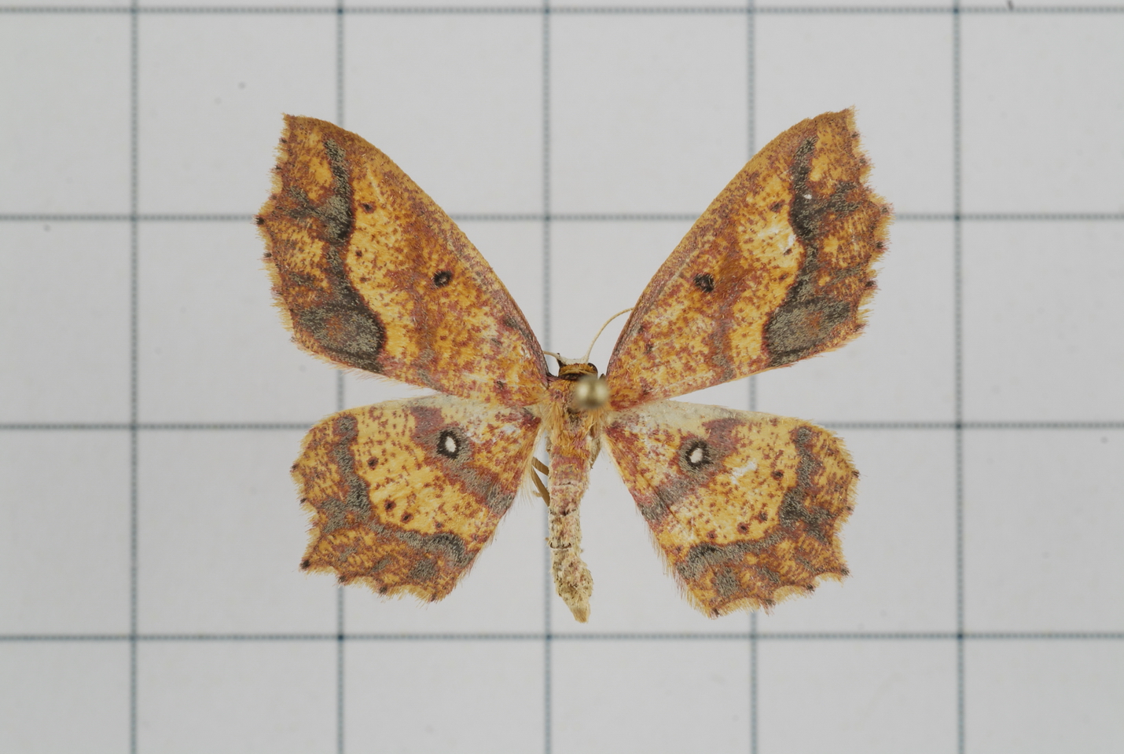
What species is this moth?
Synegiodes ornata
